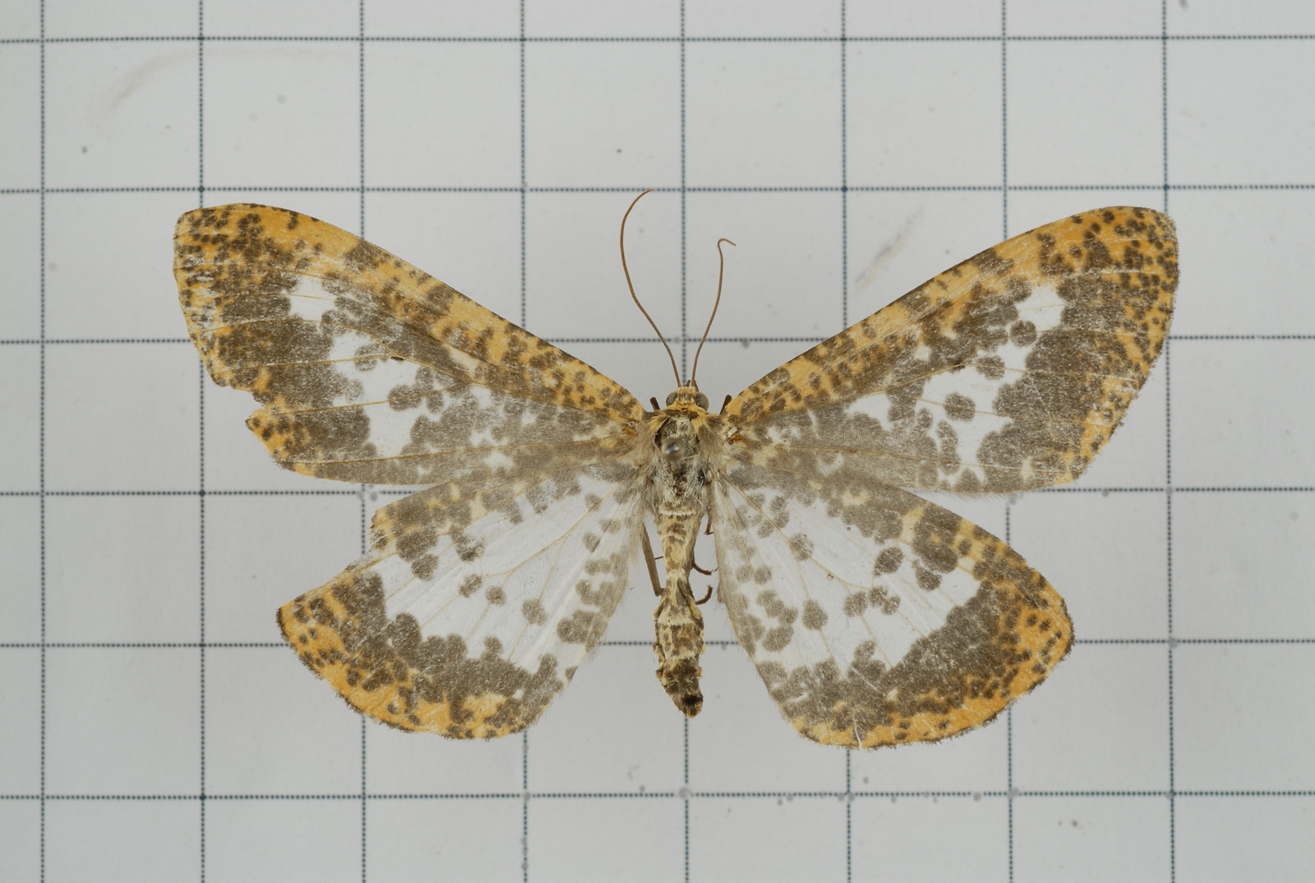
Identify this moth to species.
Epobeidia lucifera extranigricans
